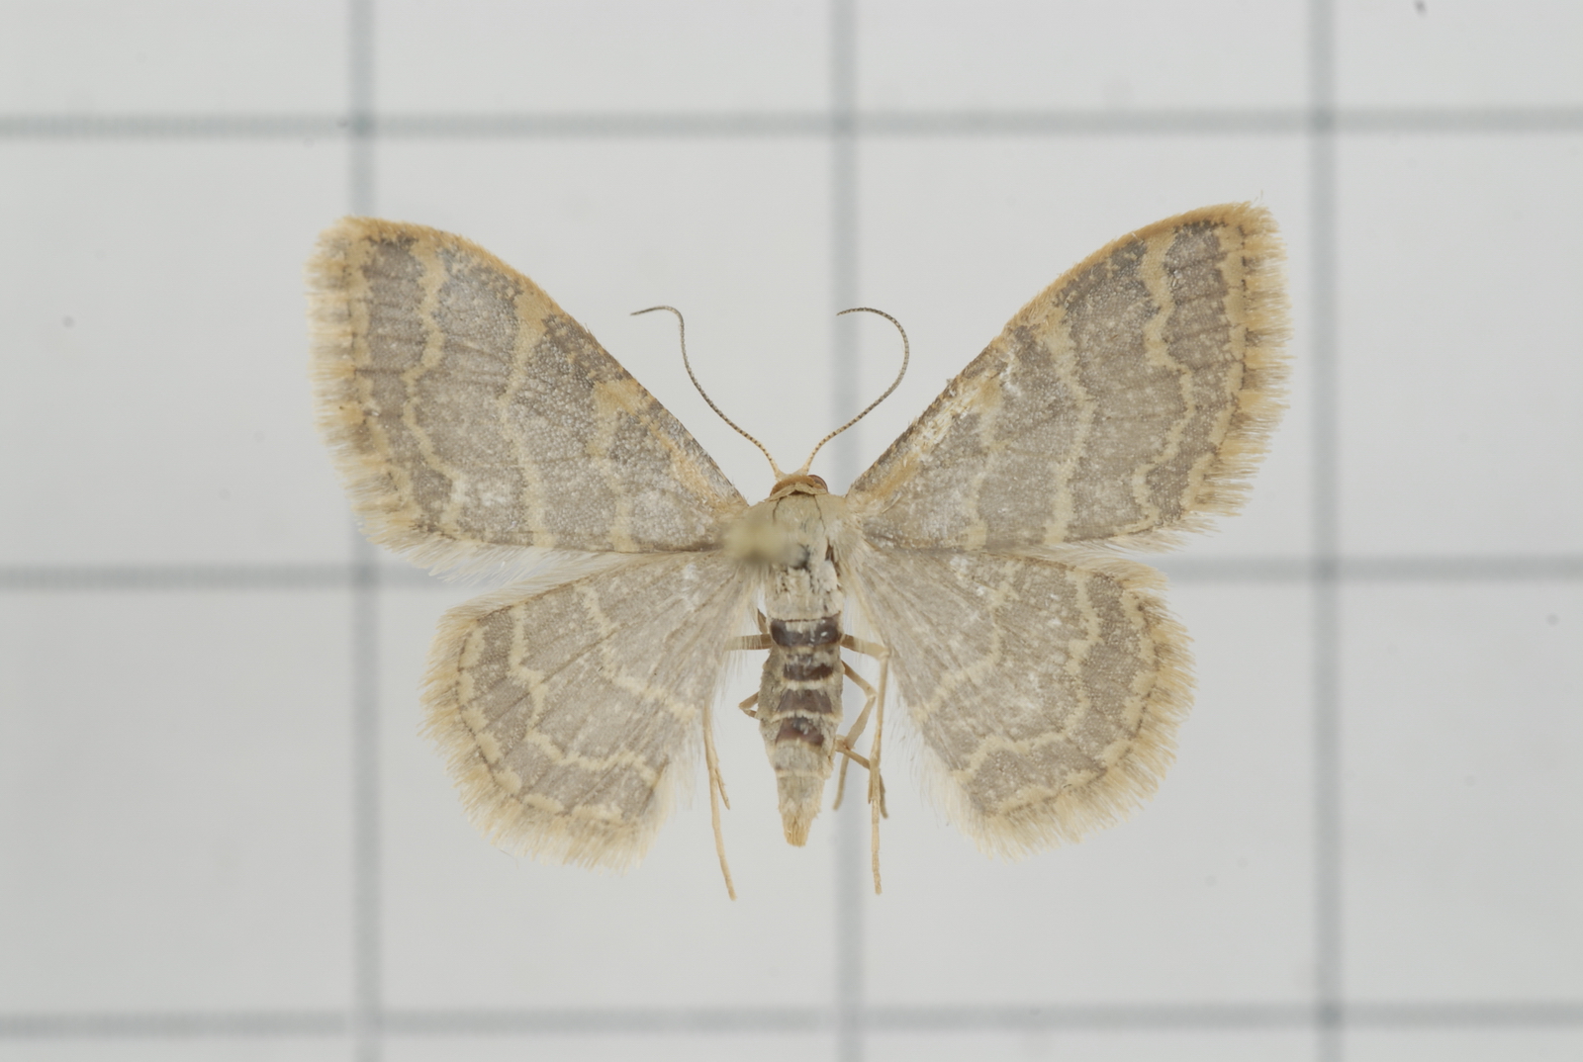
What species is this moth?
Lophophleps purpurea
